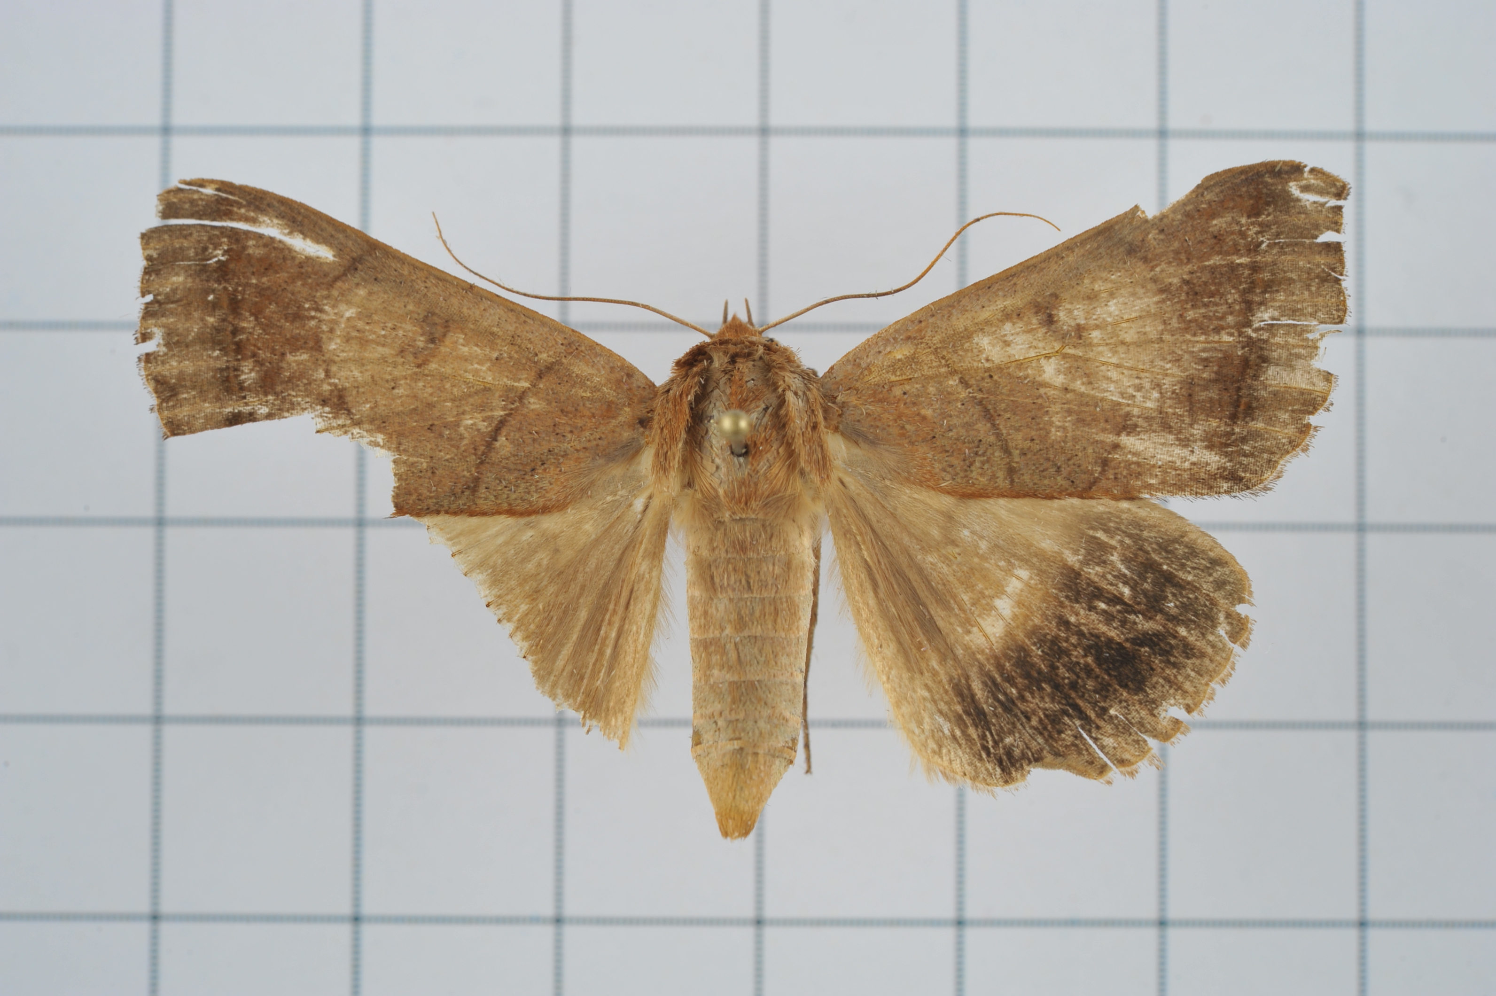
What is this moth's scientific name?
Ophiusa trapezium
